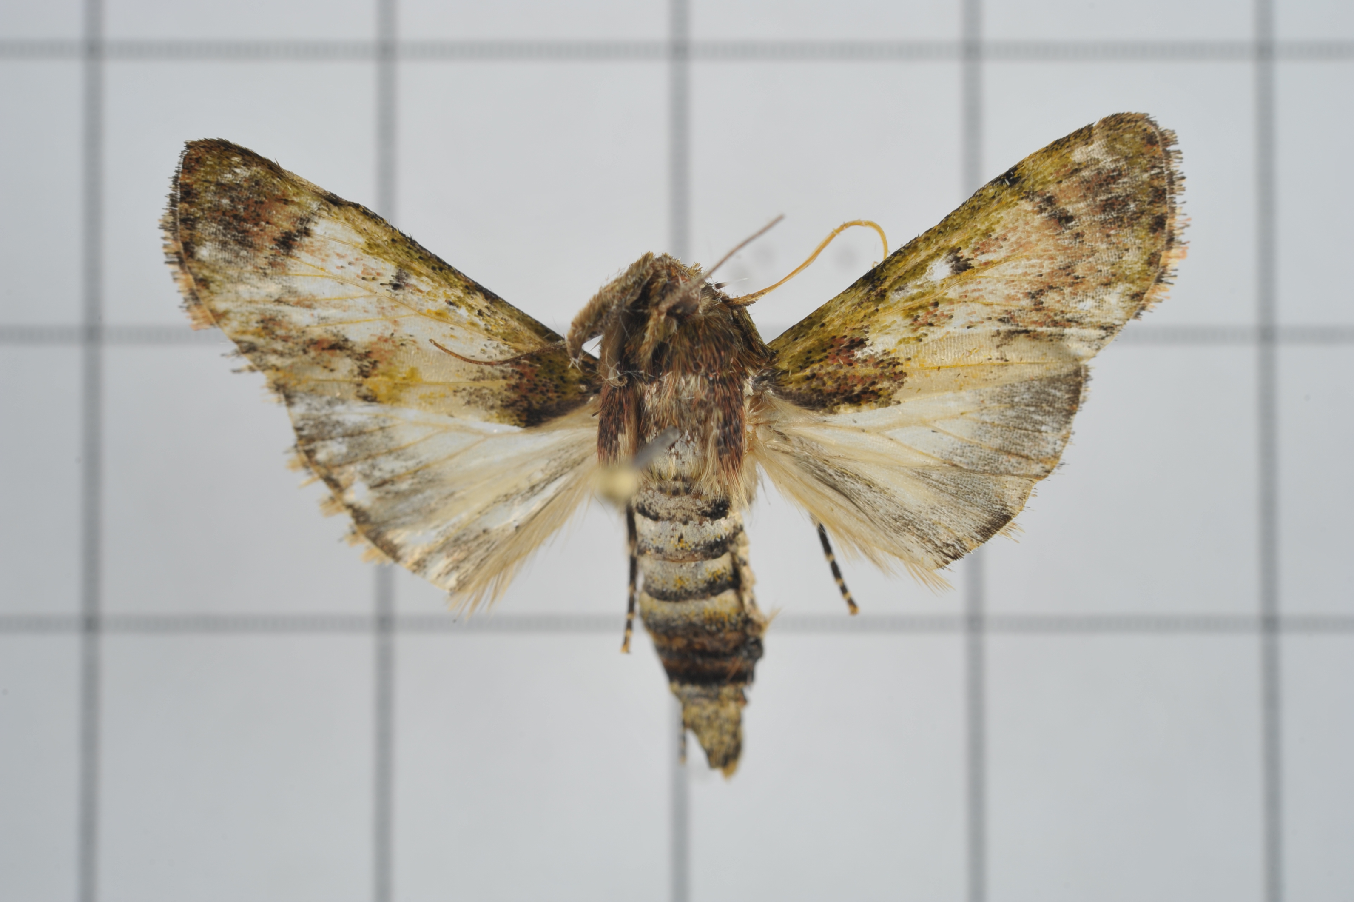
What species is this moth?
Teliphasa nubilosa
